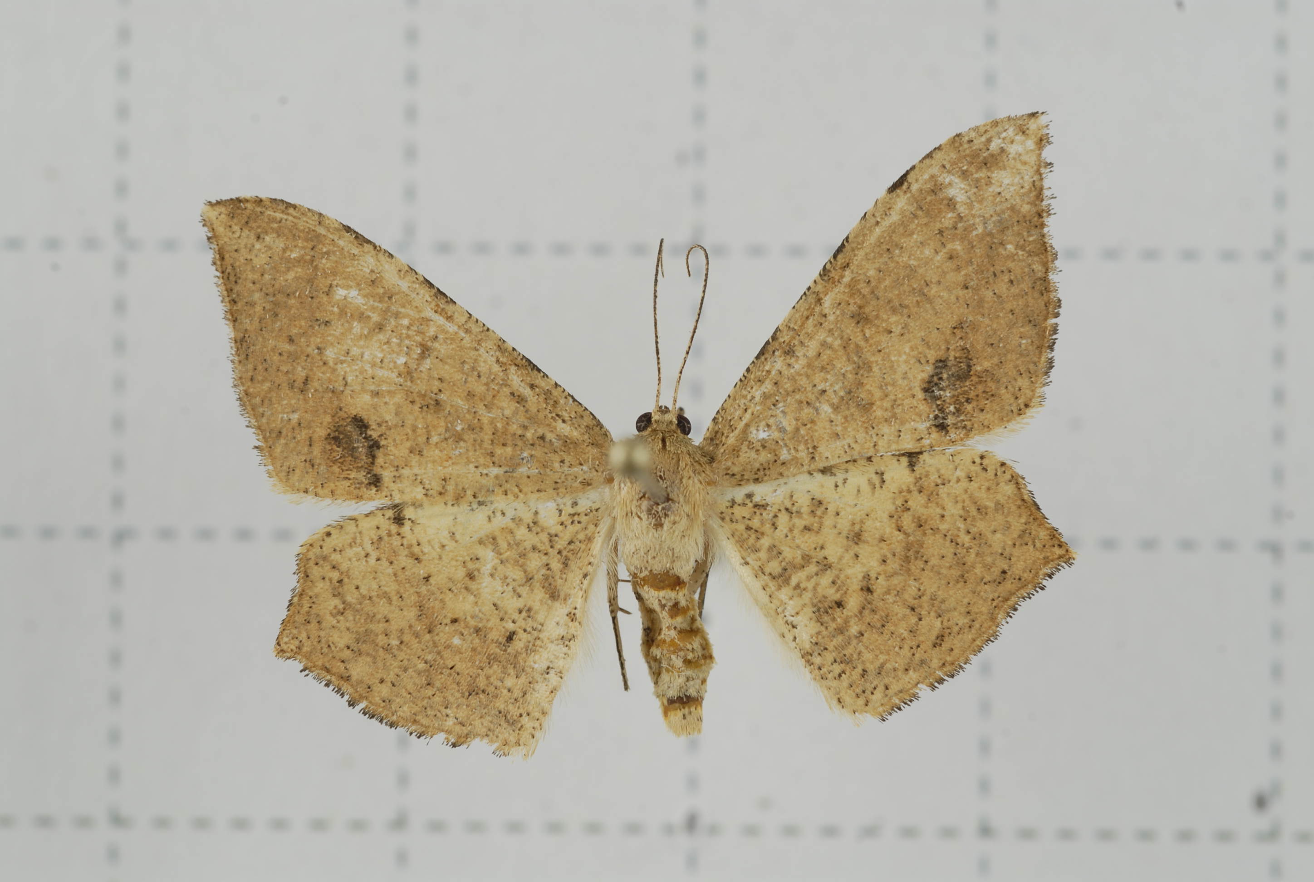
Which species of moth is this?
Krananda falcata
